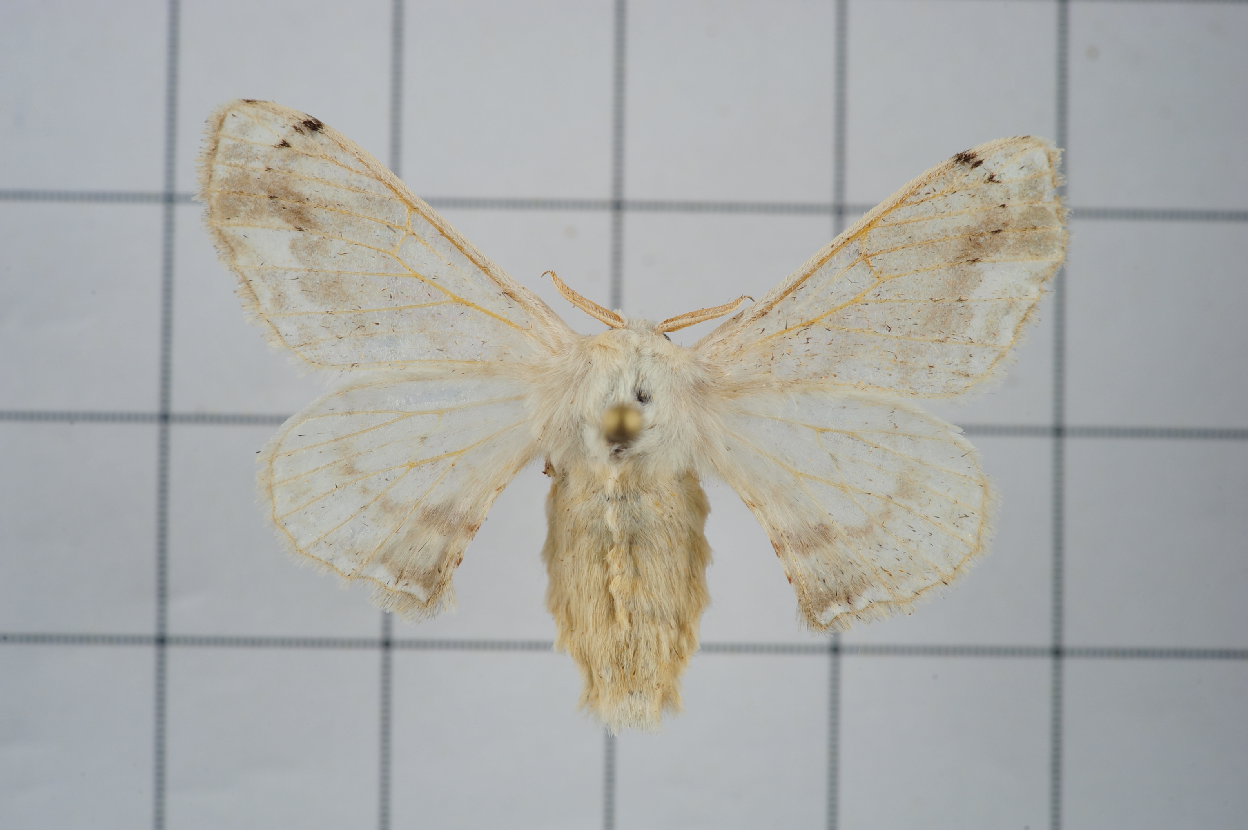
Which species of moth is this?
Ernolatia moorei
